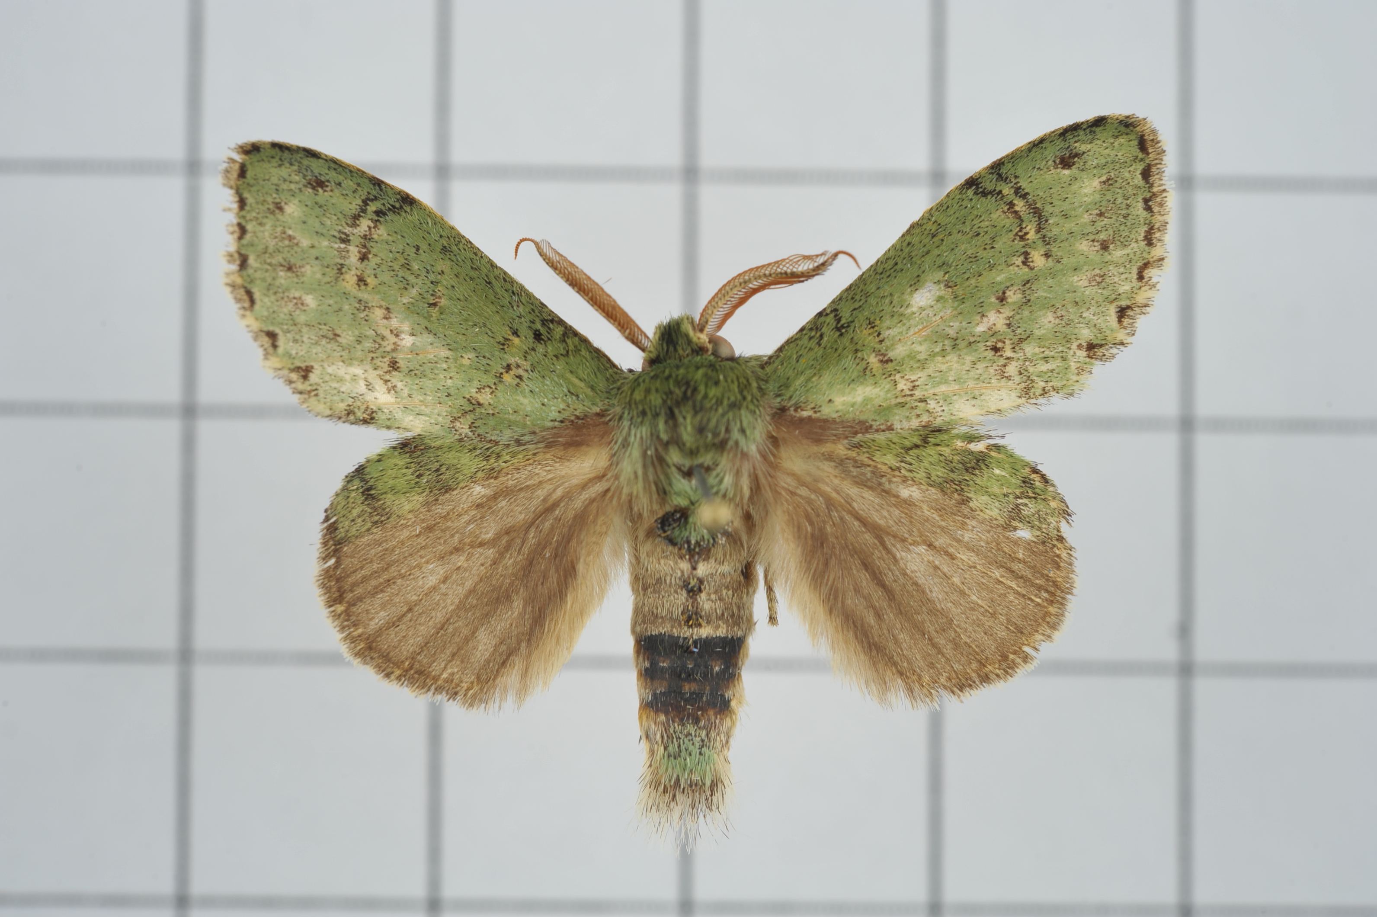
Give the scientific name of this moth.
Benbowia takamukuanus
